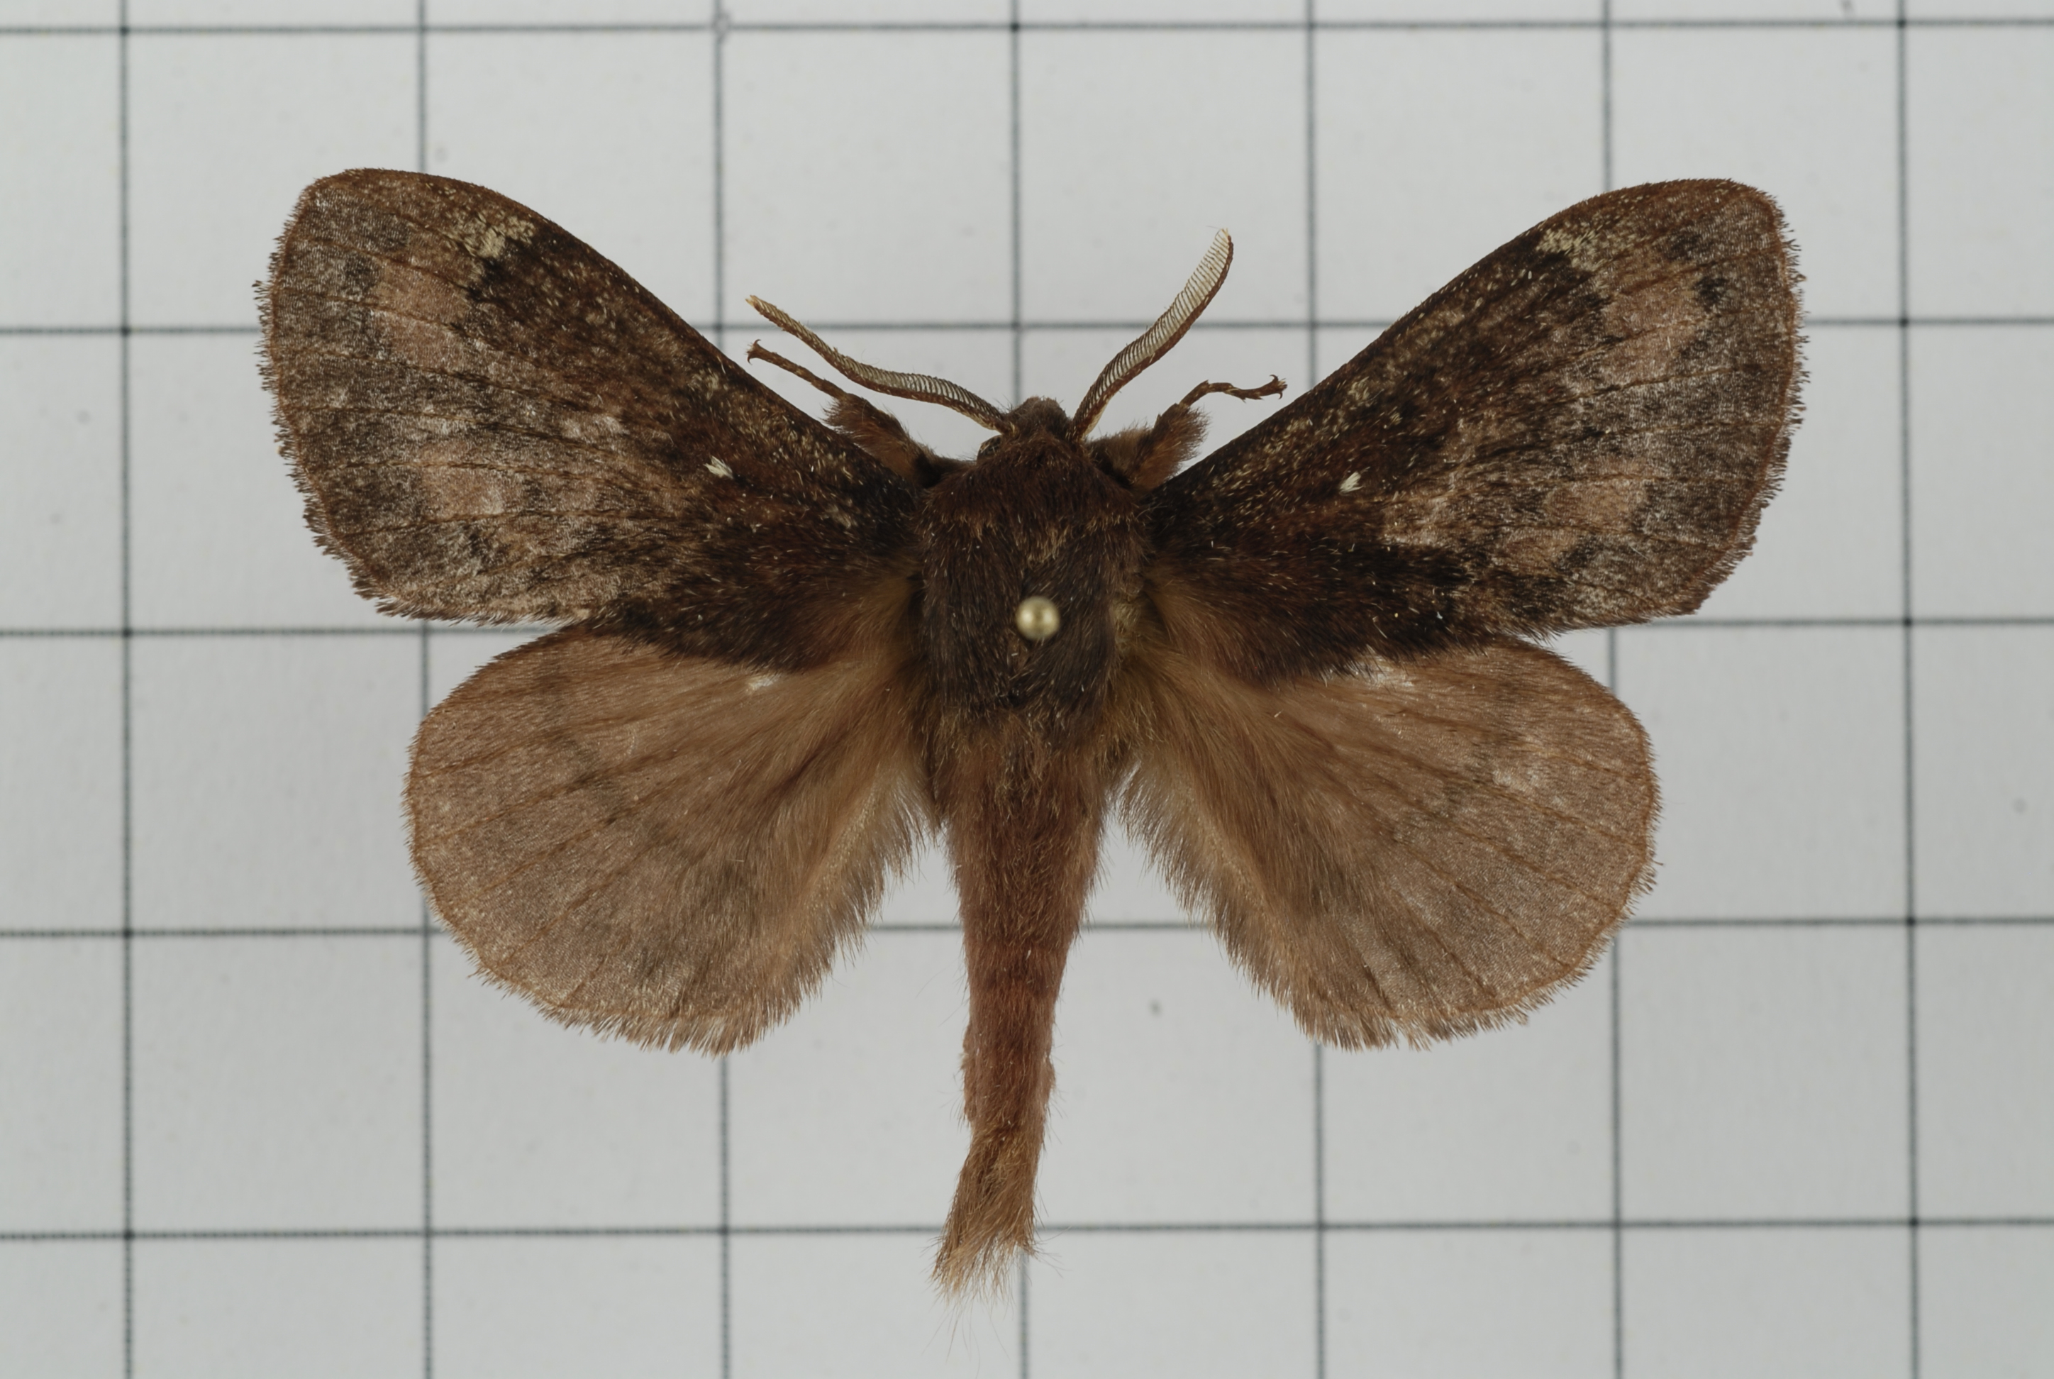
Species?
Dendrolimus arizana
